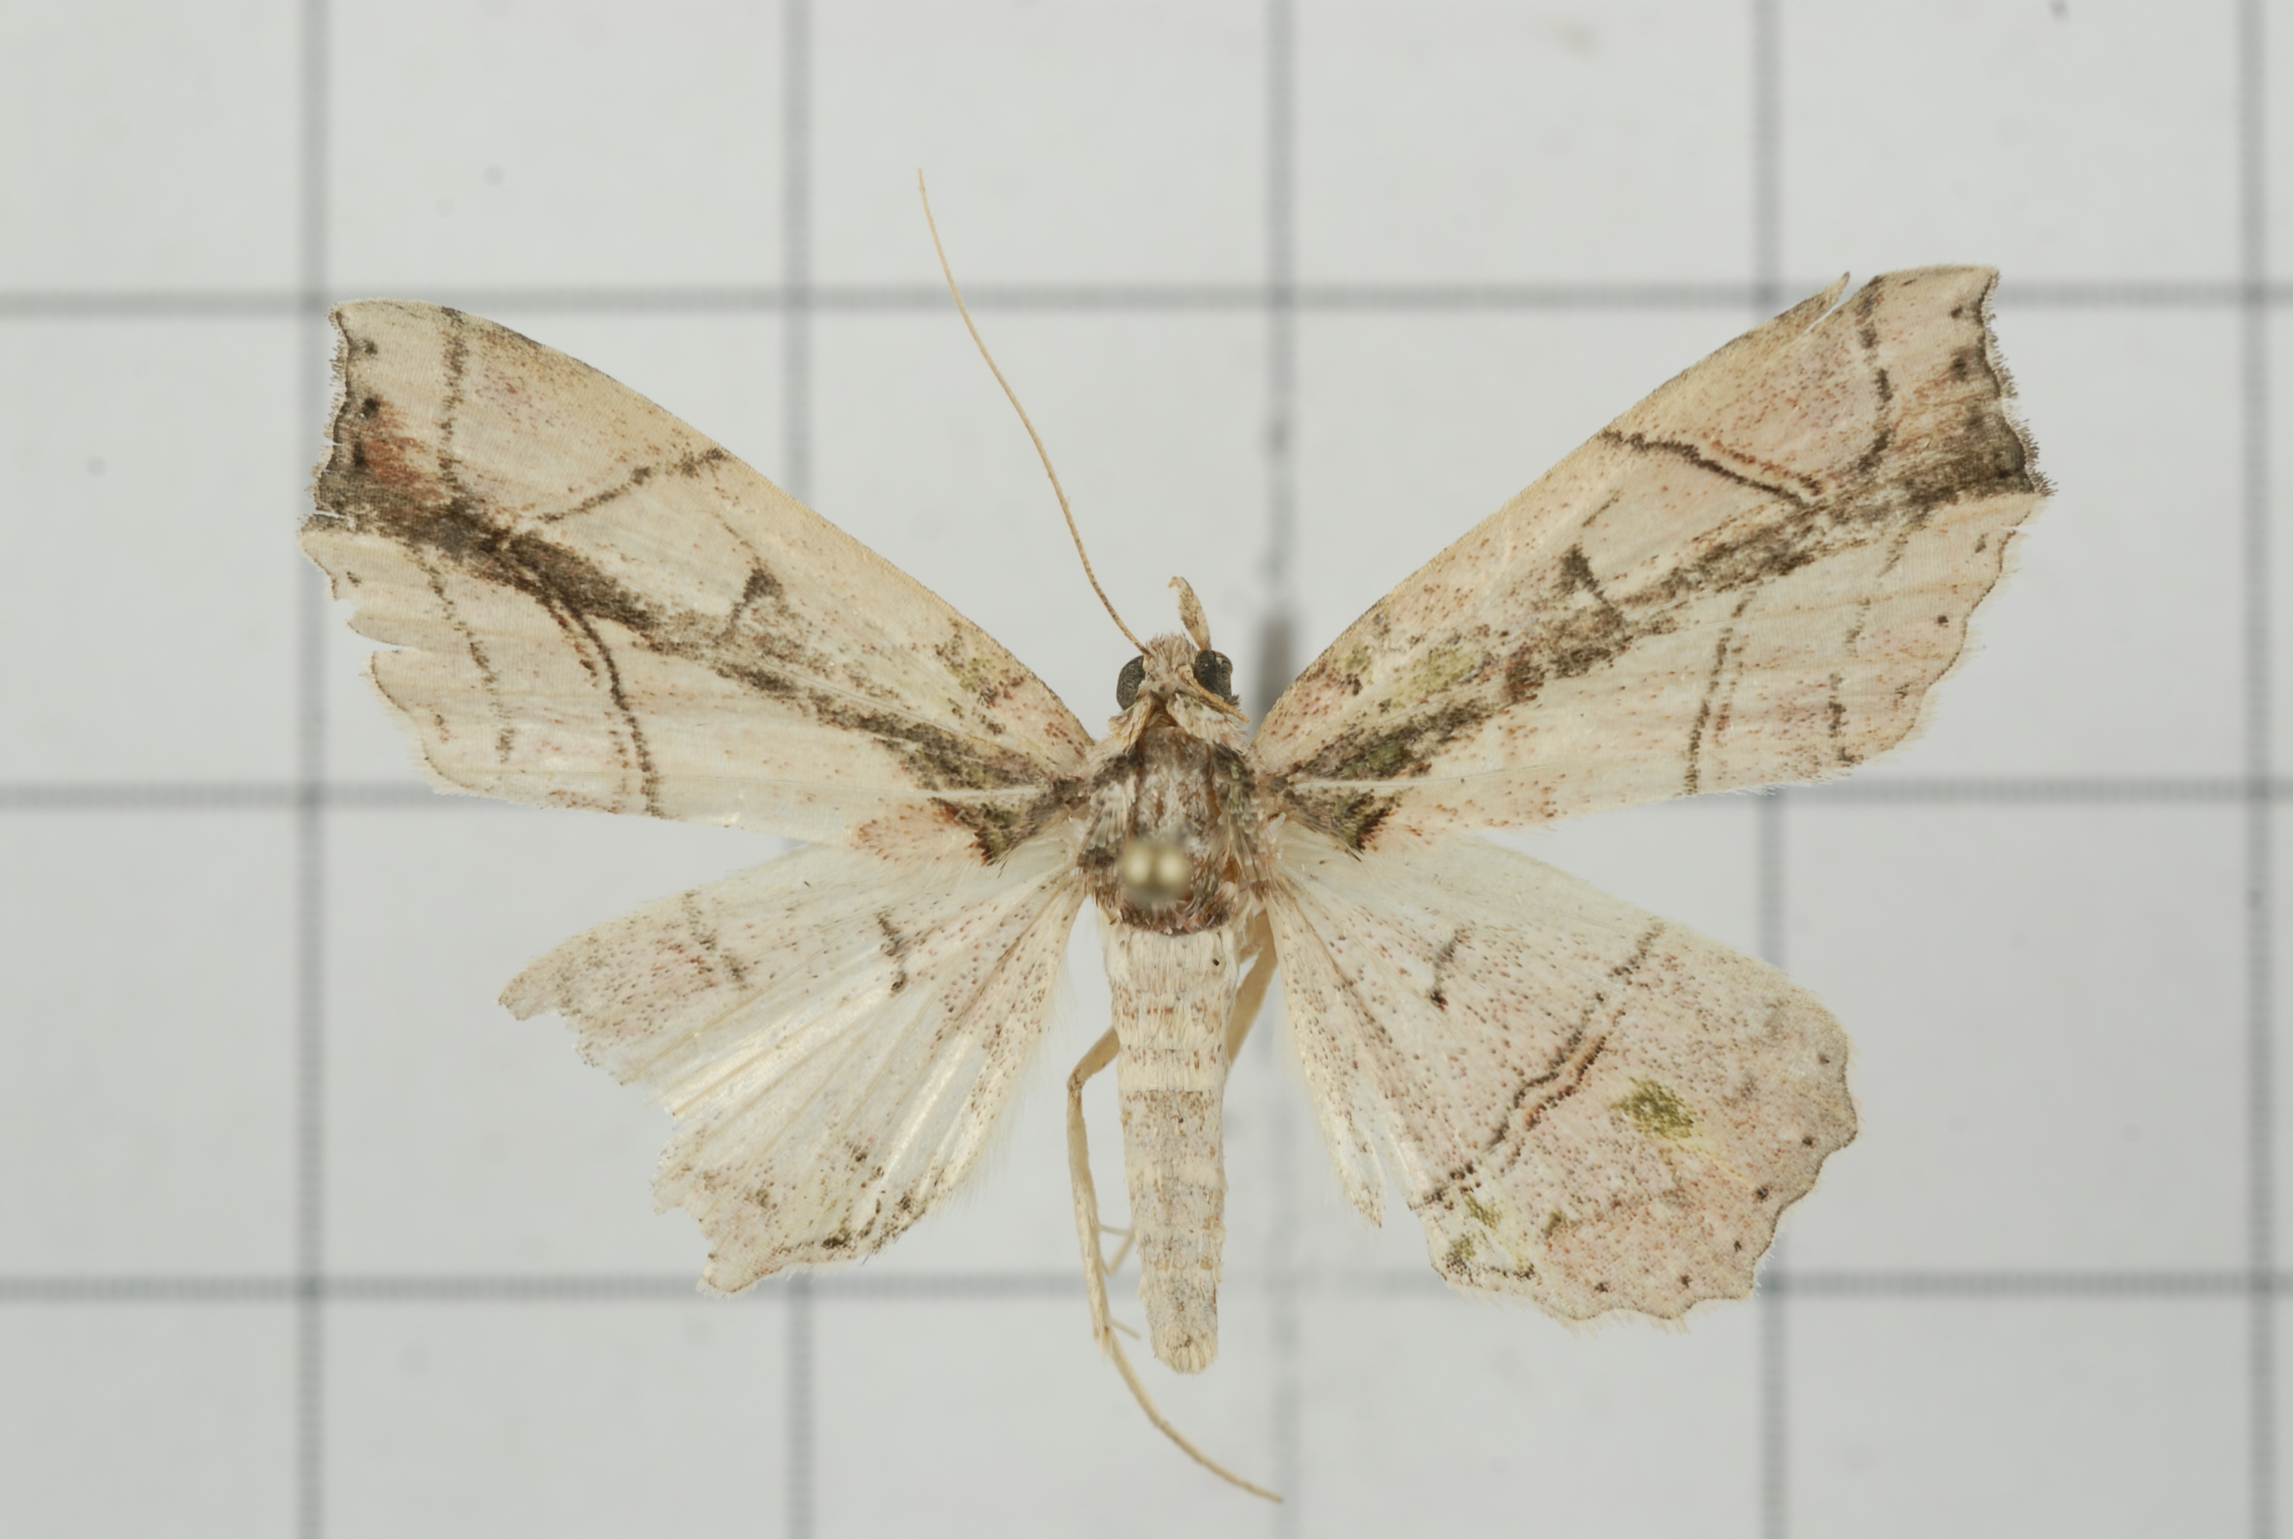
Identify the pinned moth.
Tamba lala
